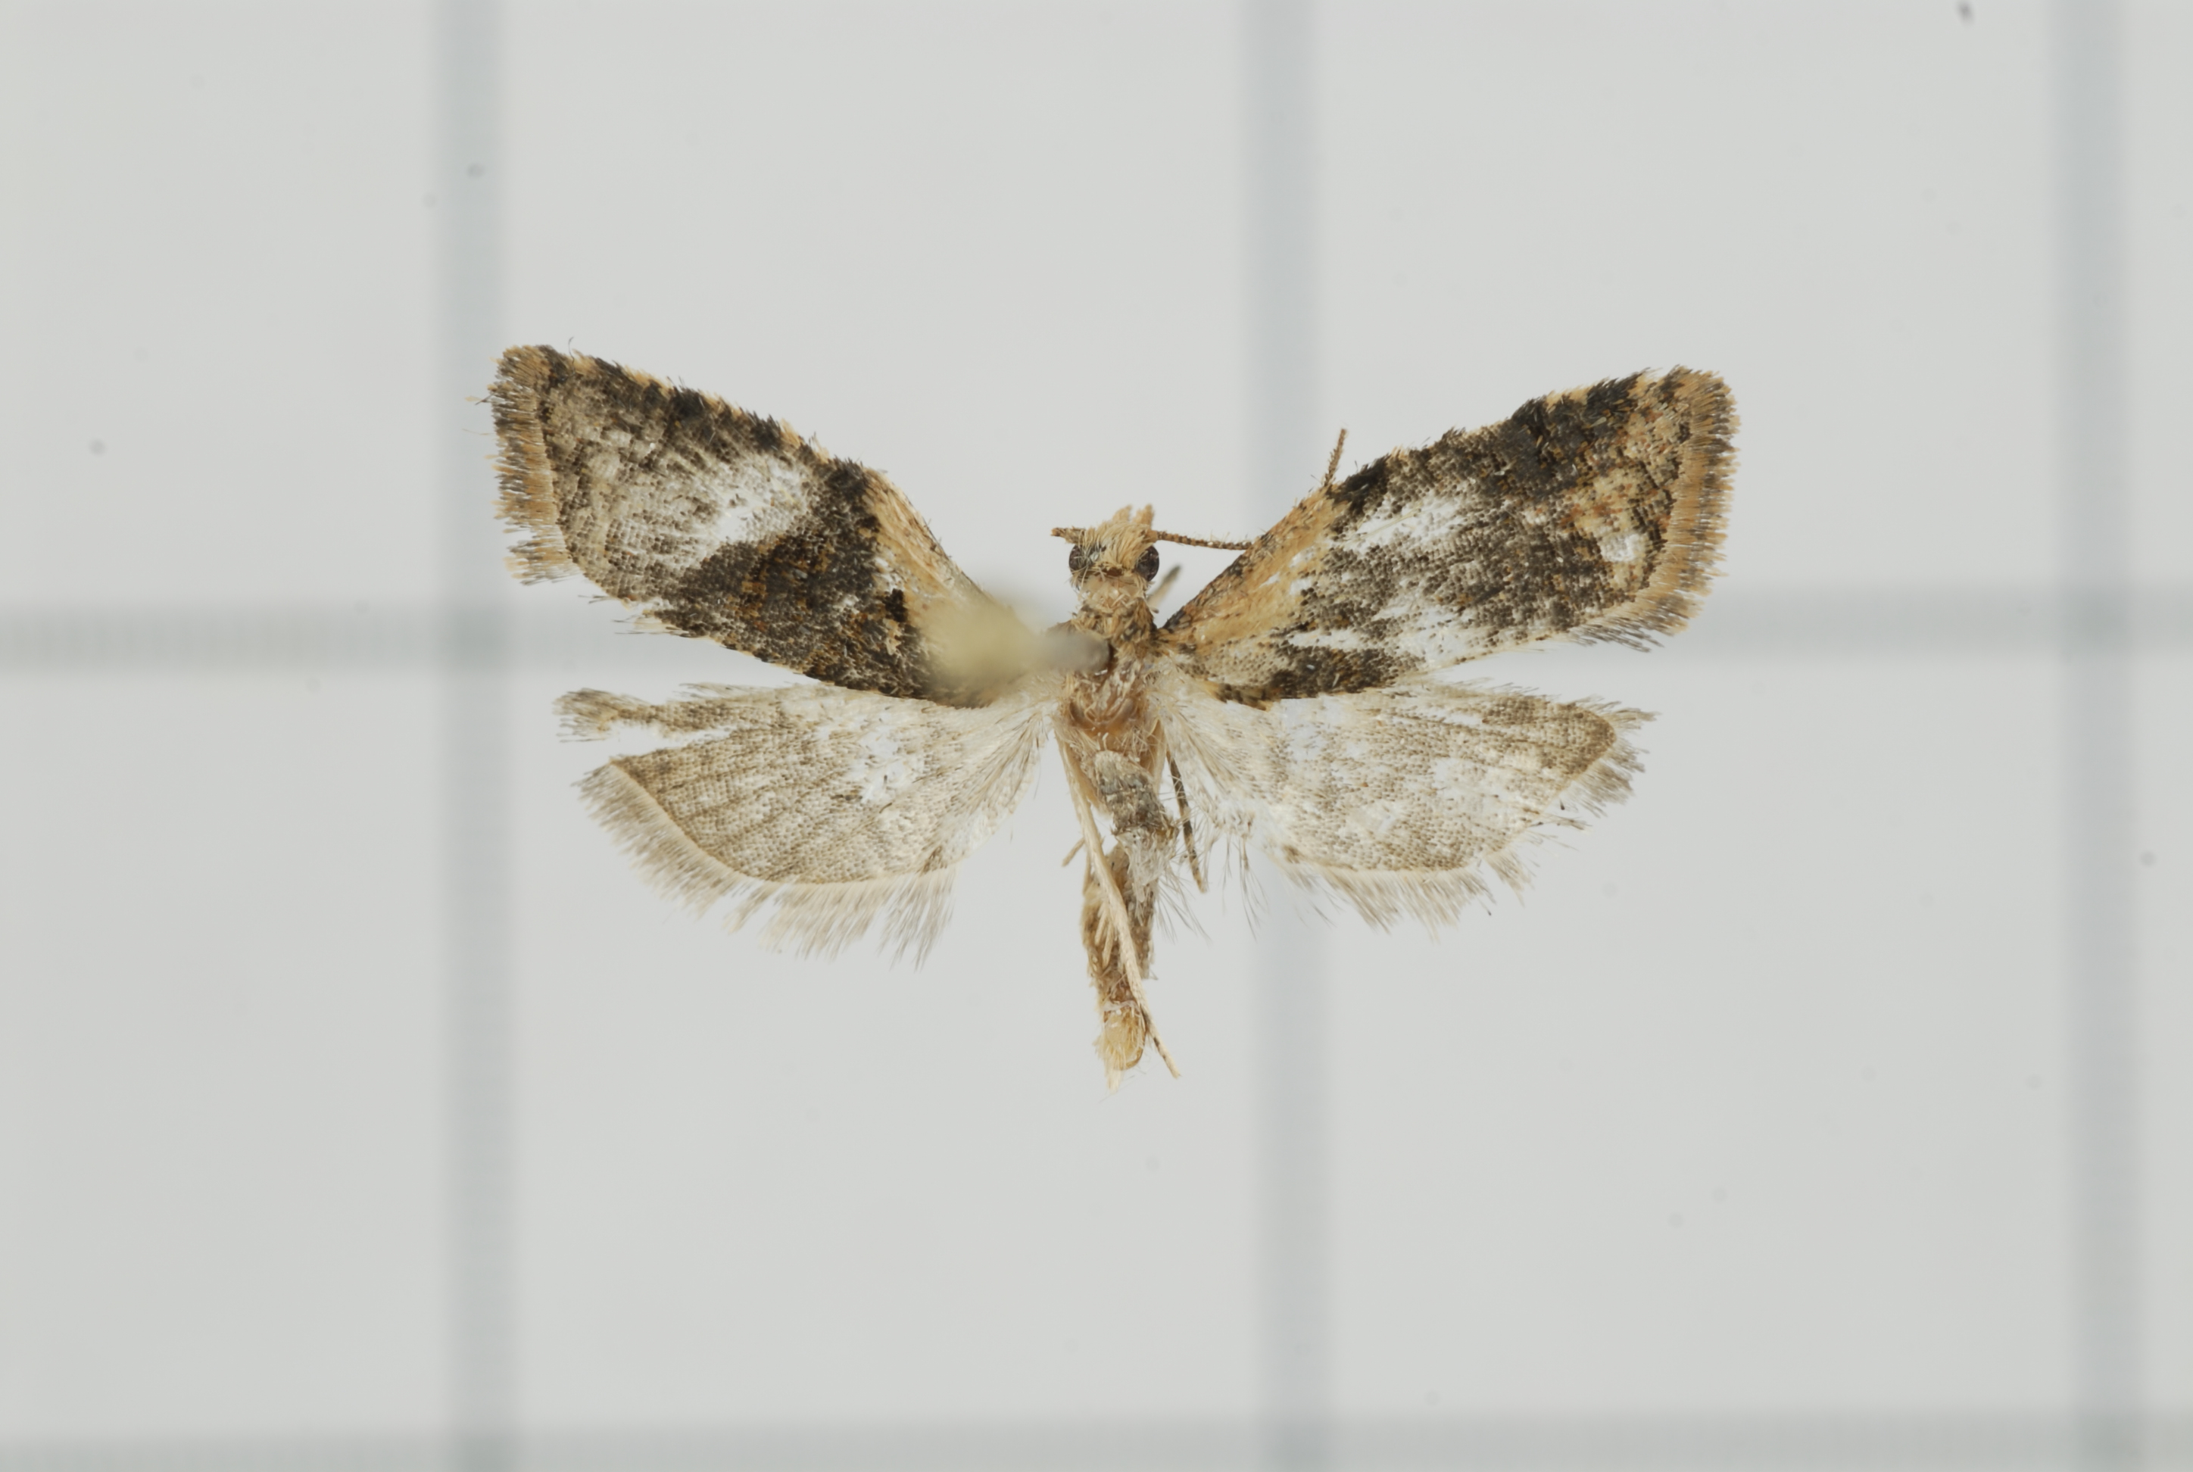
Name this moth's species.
Capua changi
